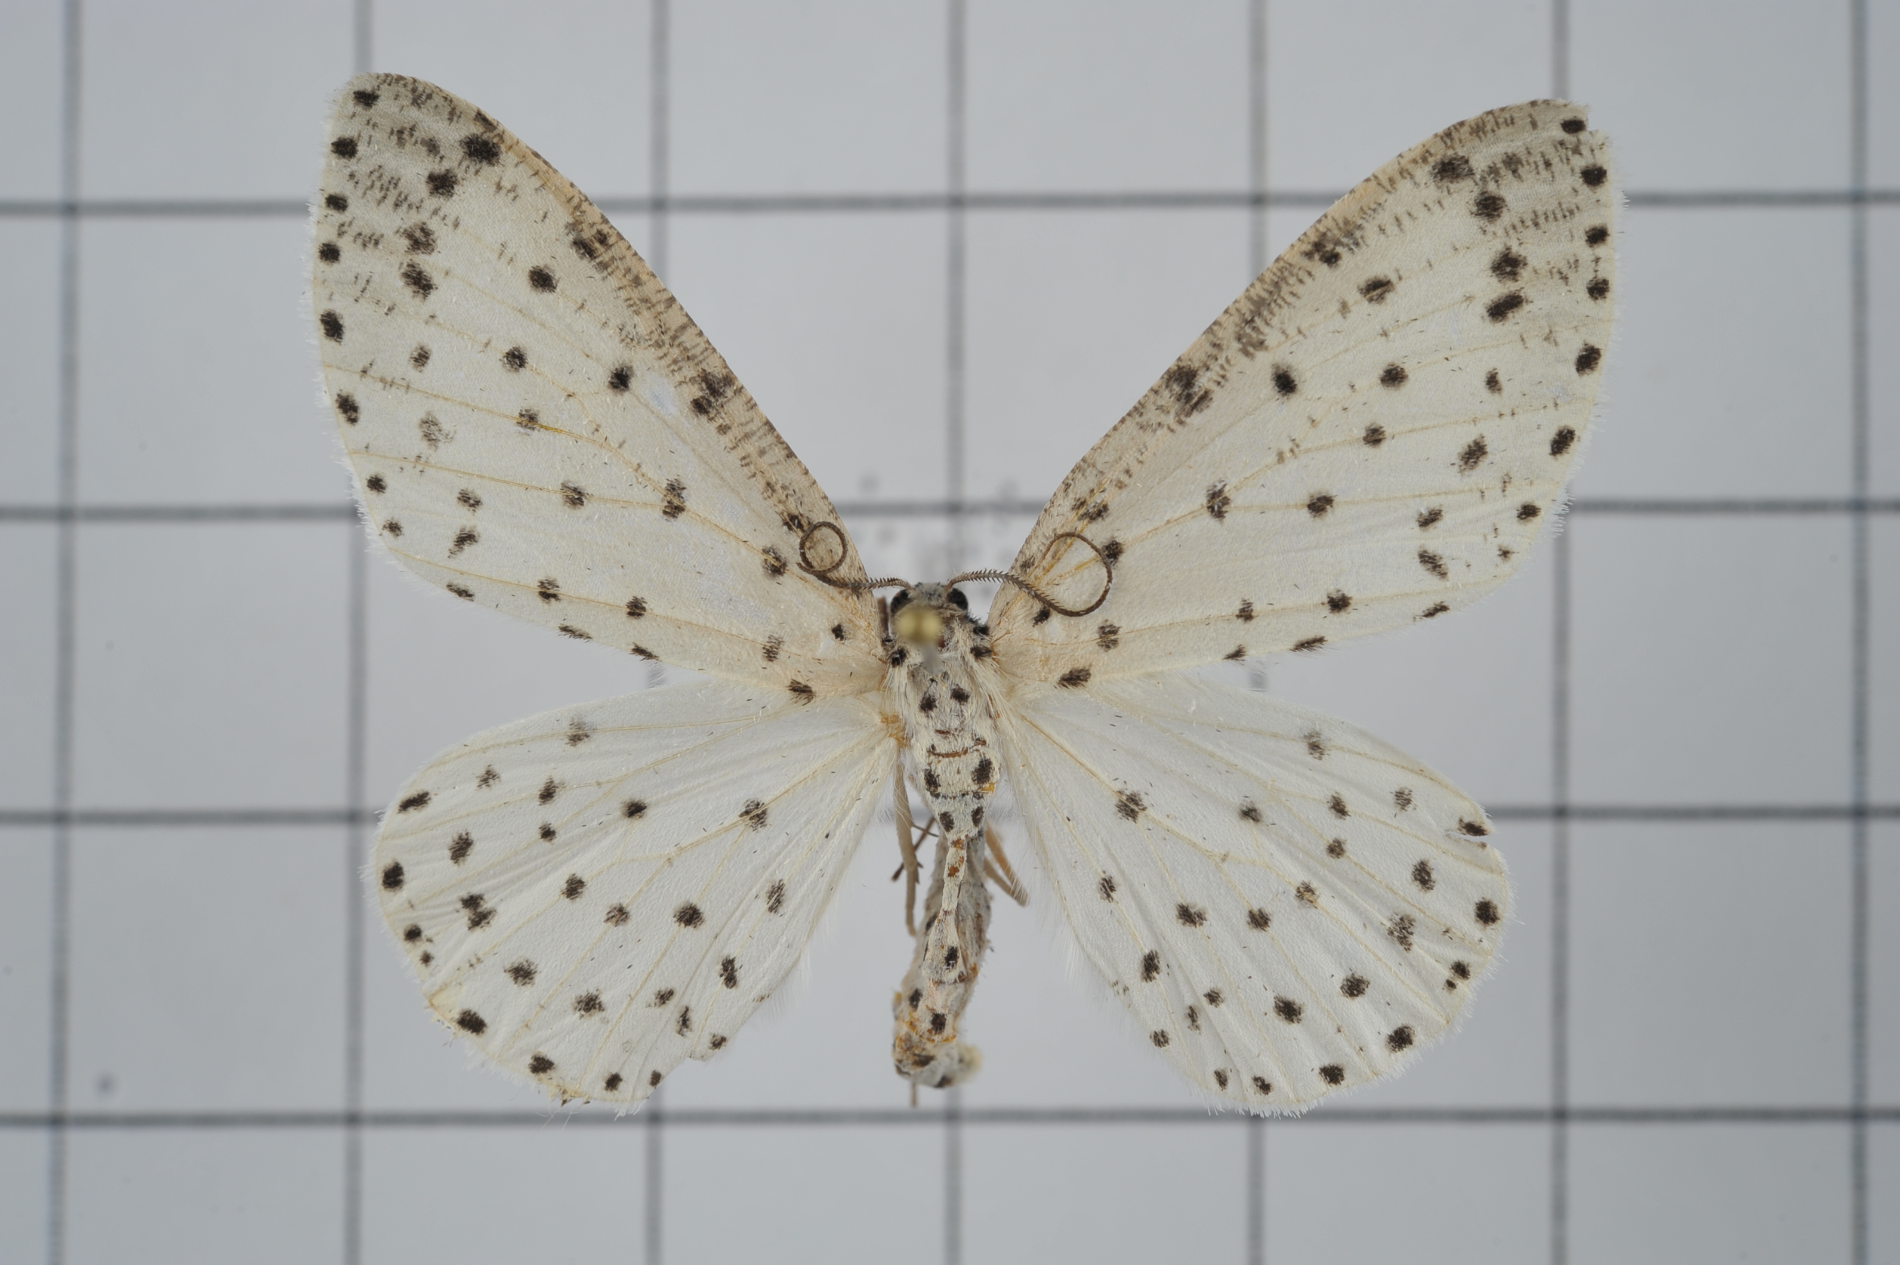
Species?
Xenoplia trivialis
